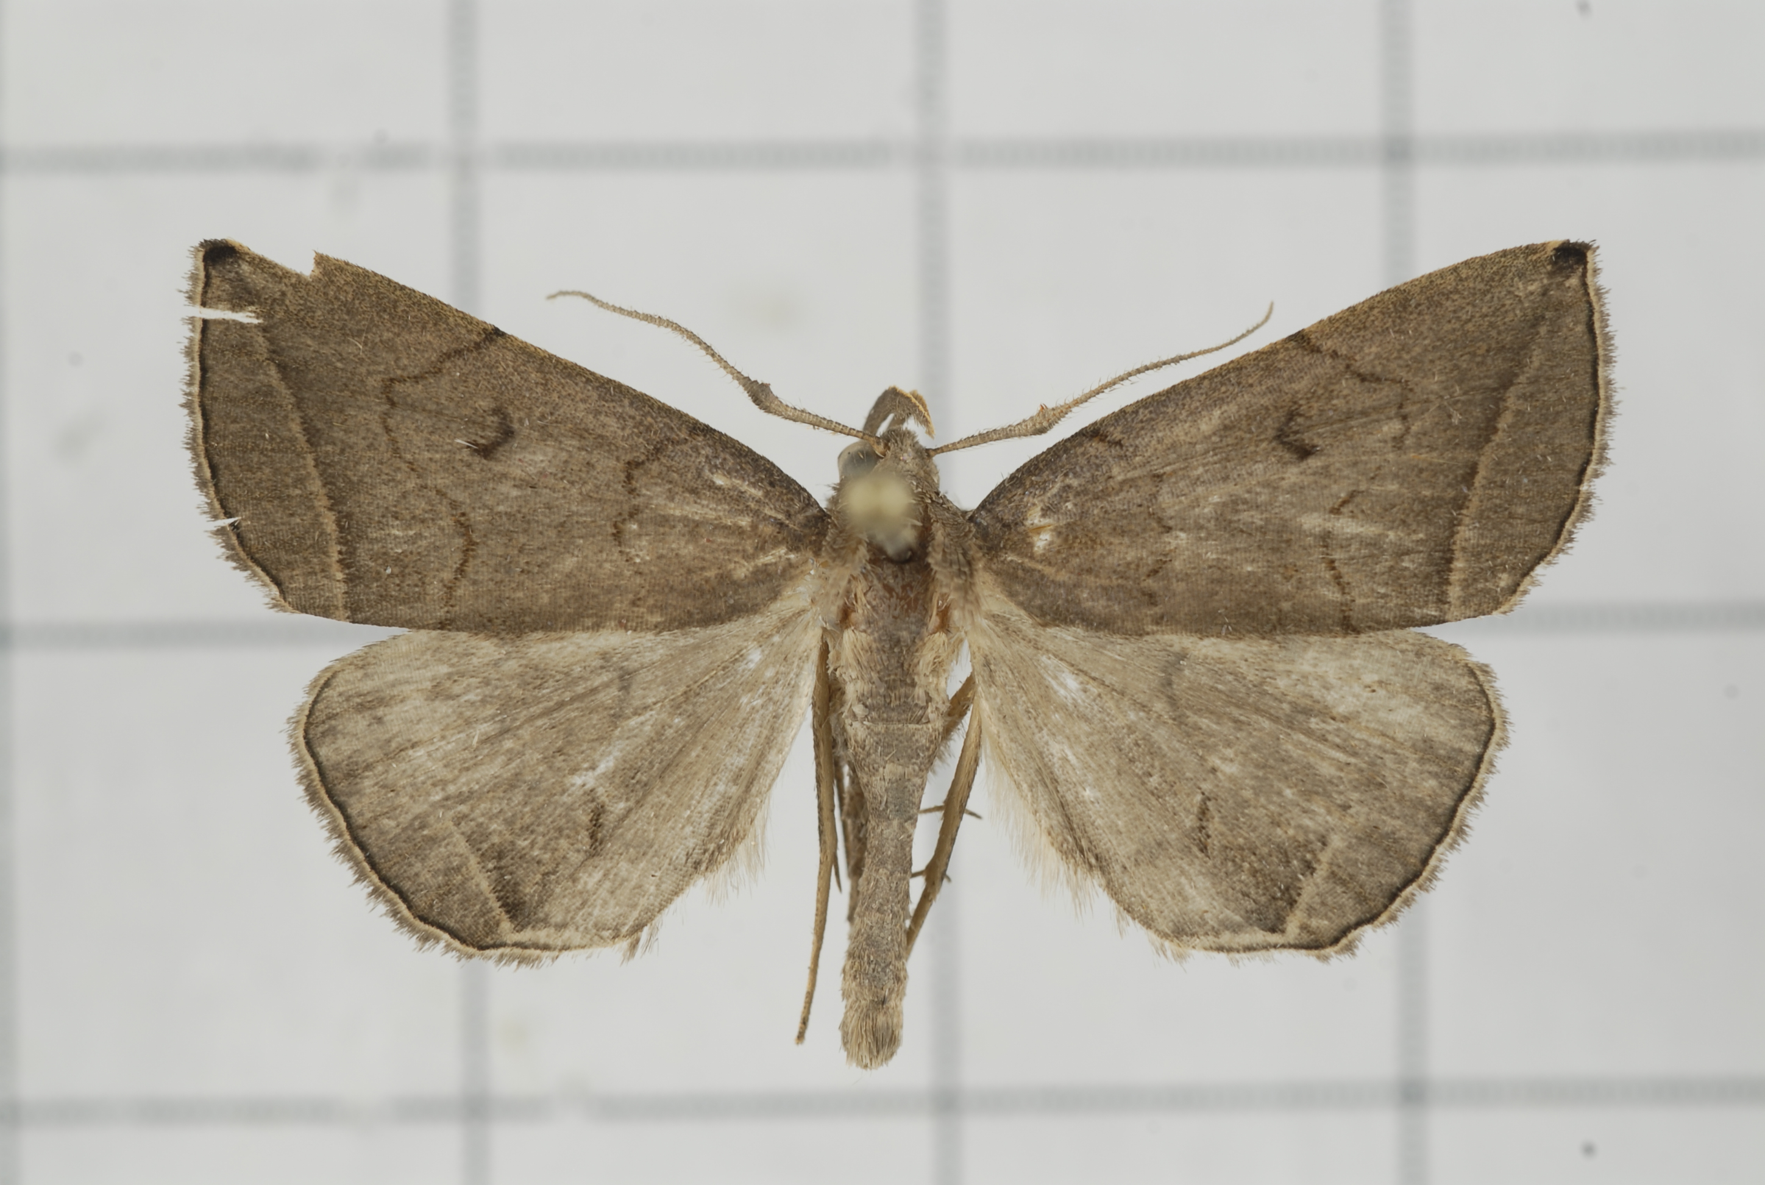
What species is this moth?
Treitschkendia subtriplex
